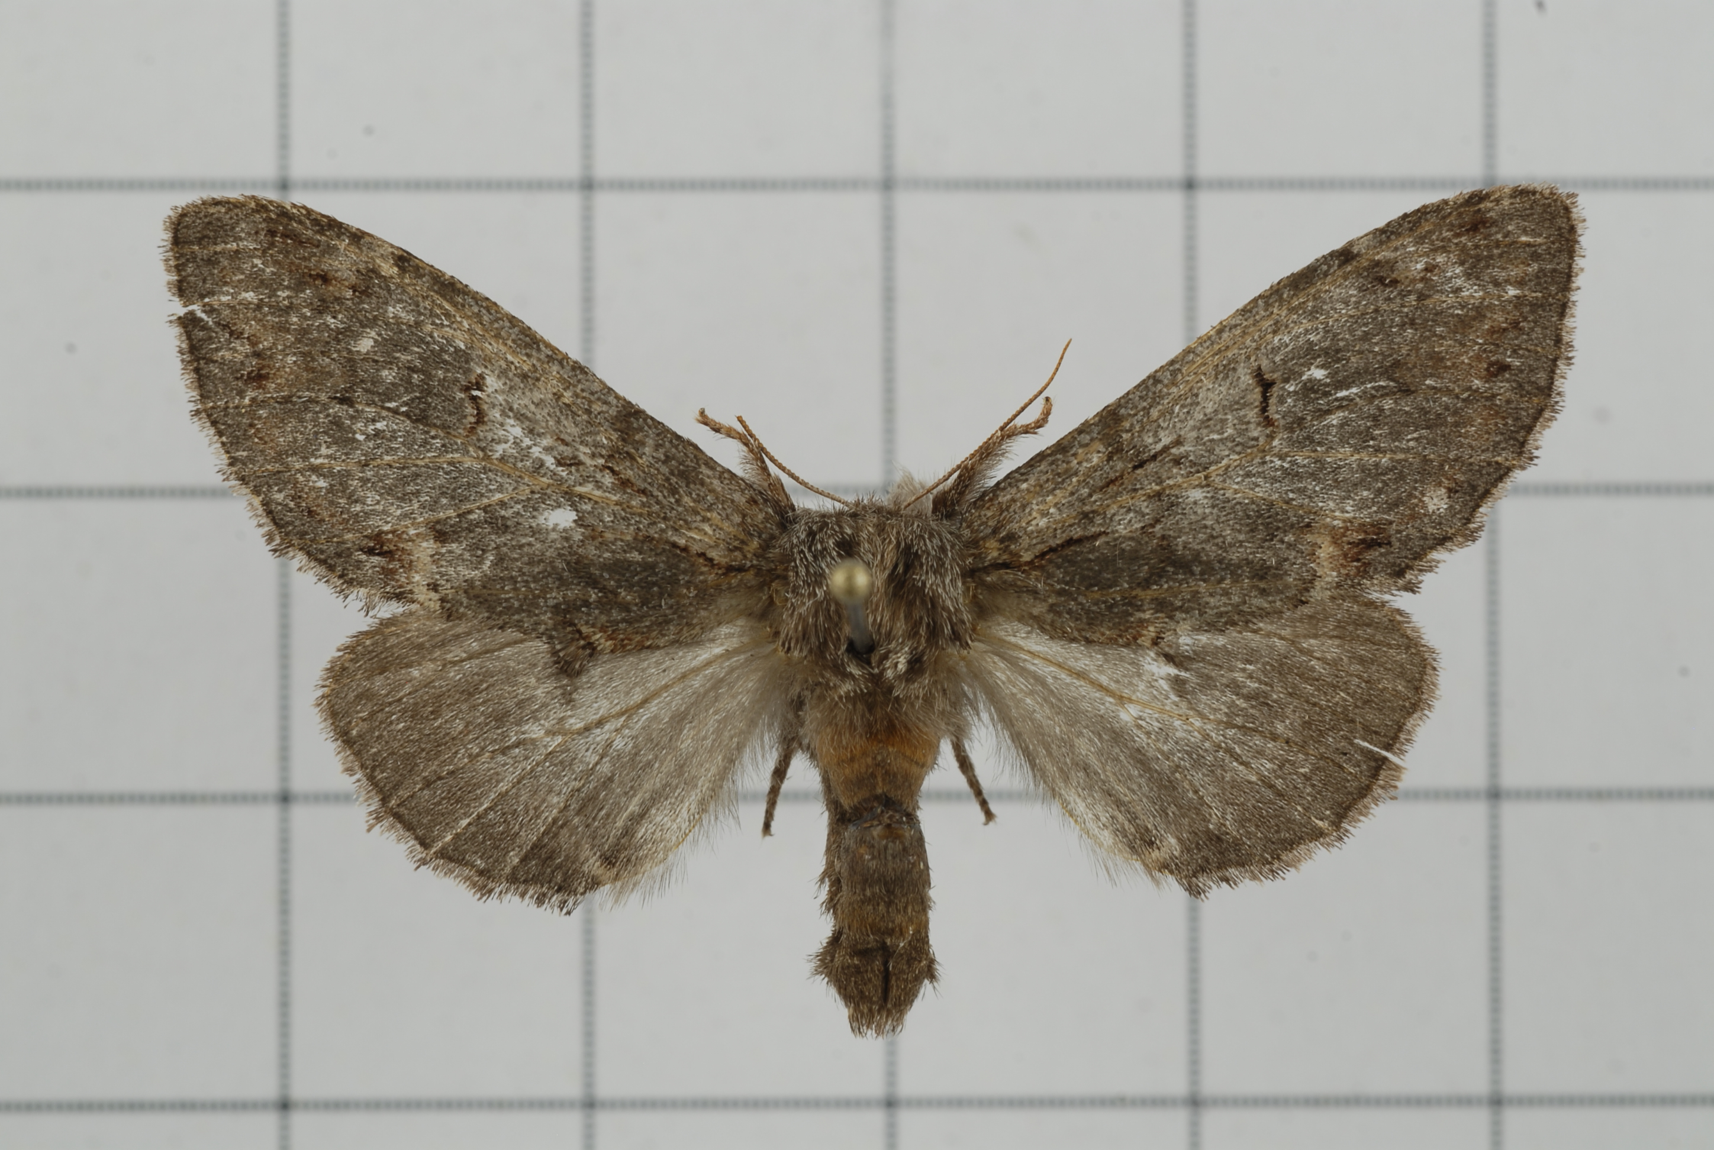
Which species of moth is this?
Notodonta griseotincta
